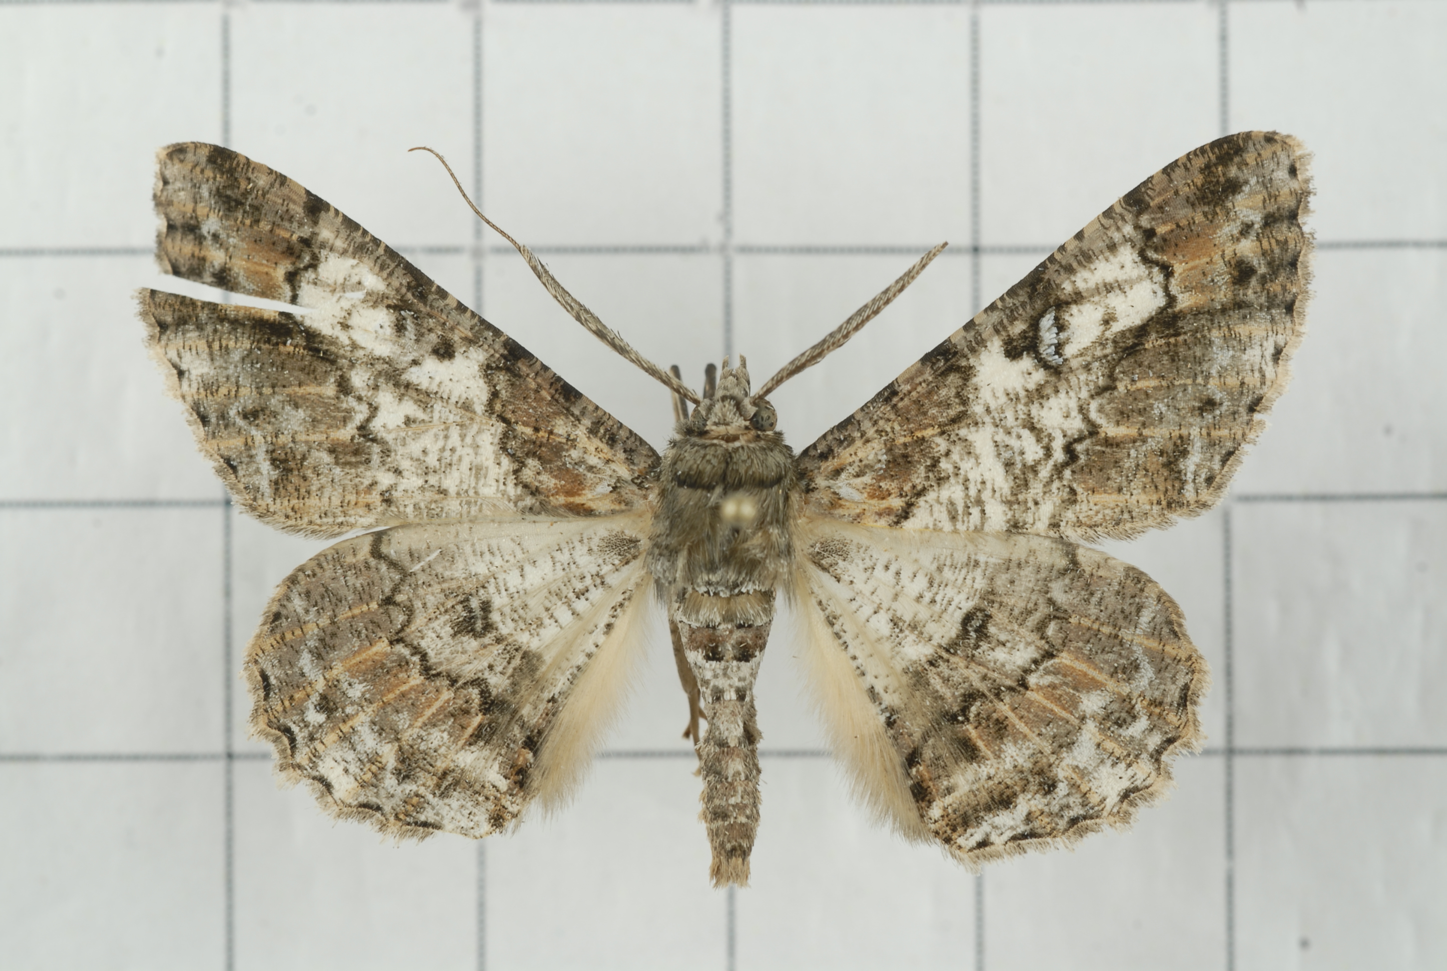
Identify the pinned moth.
Cleora fraterna
